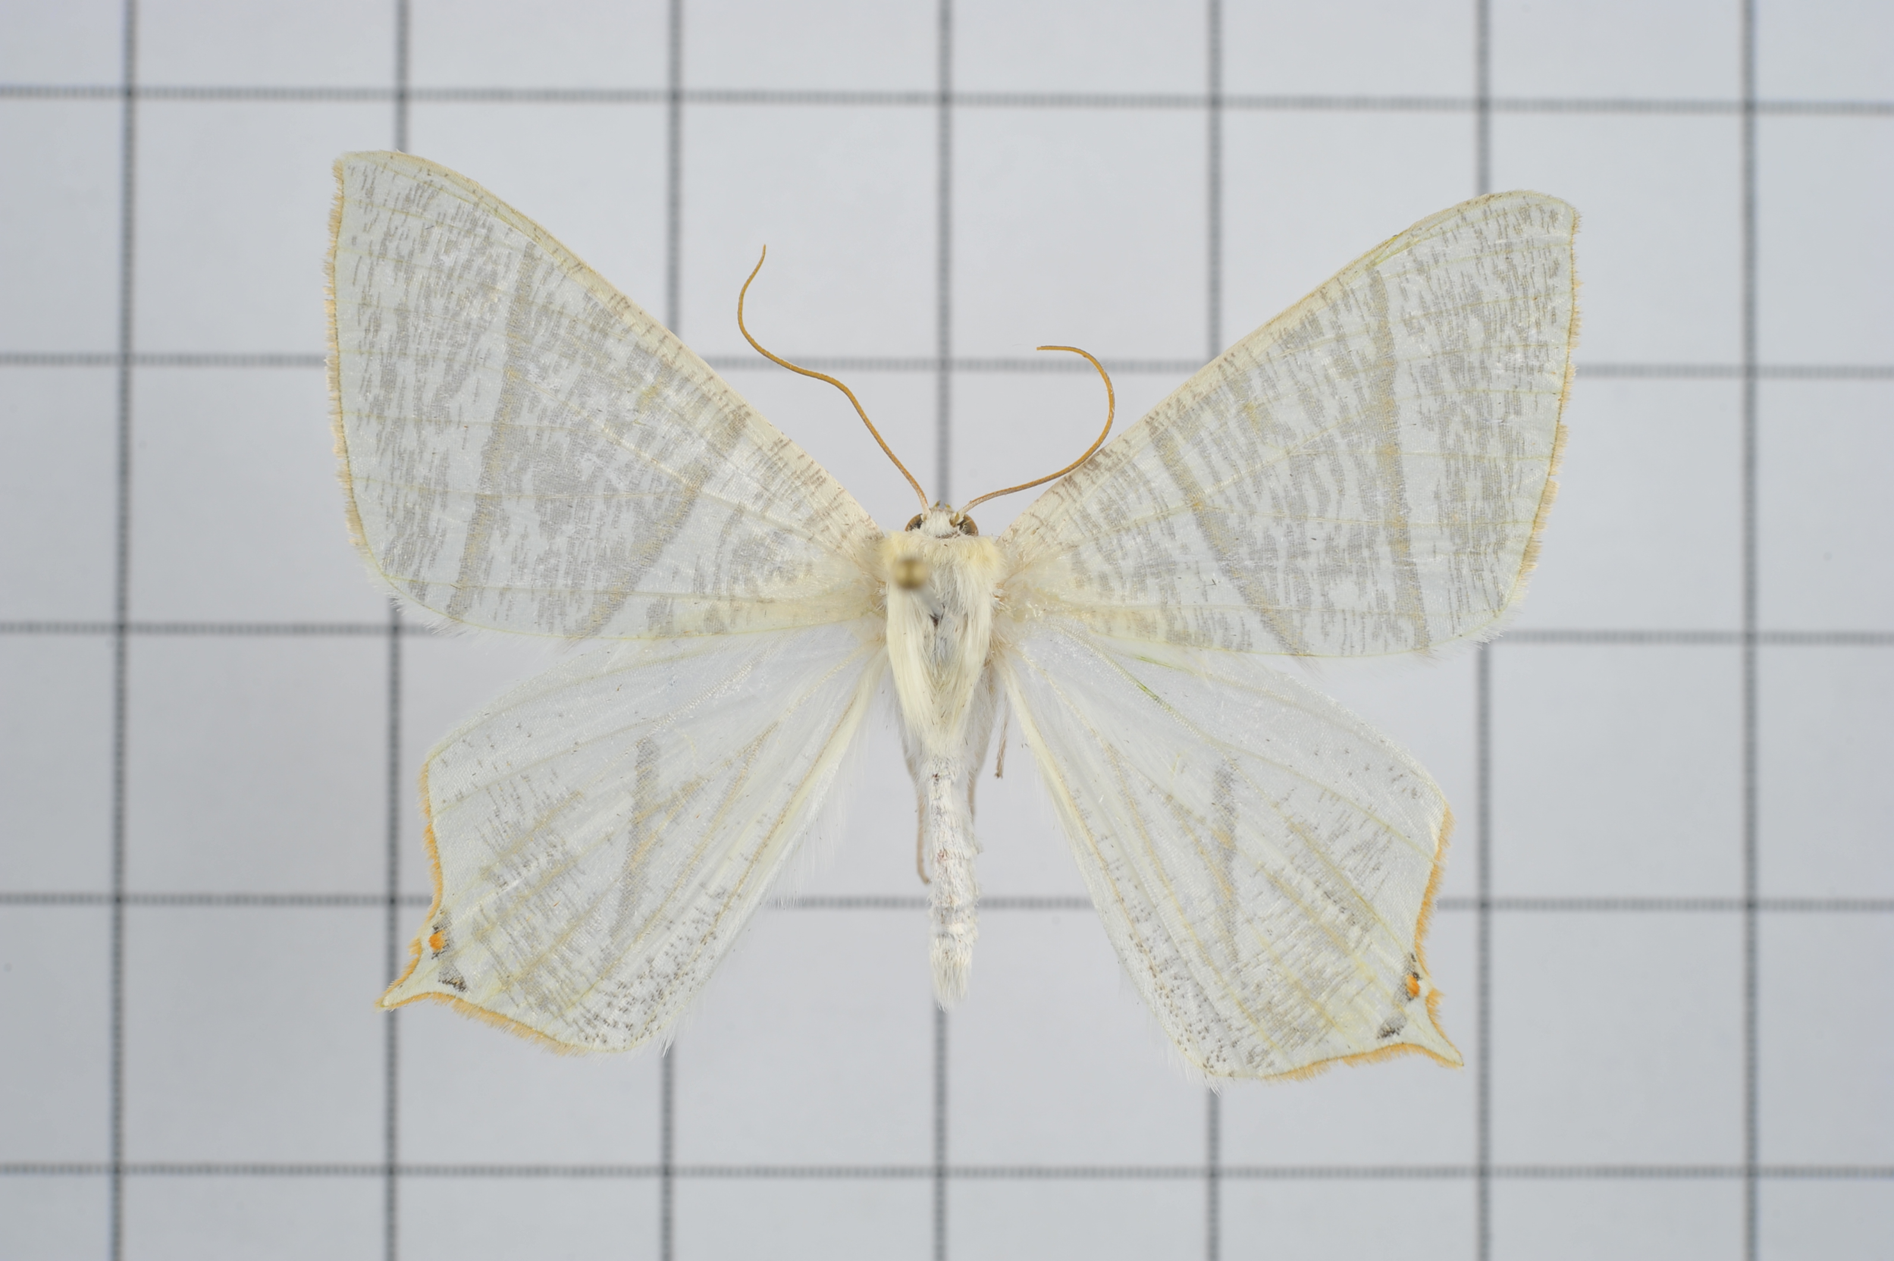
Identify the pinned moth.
Ourapteryx inspersa
